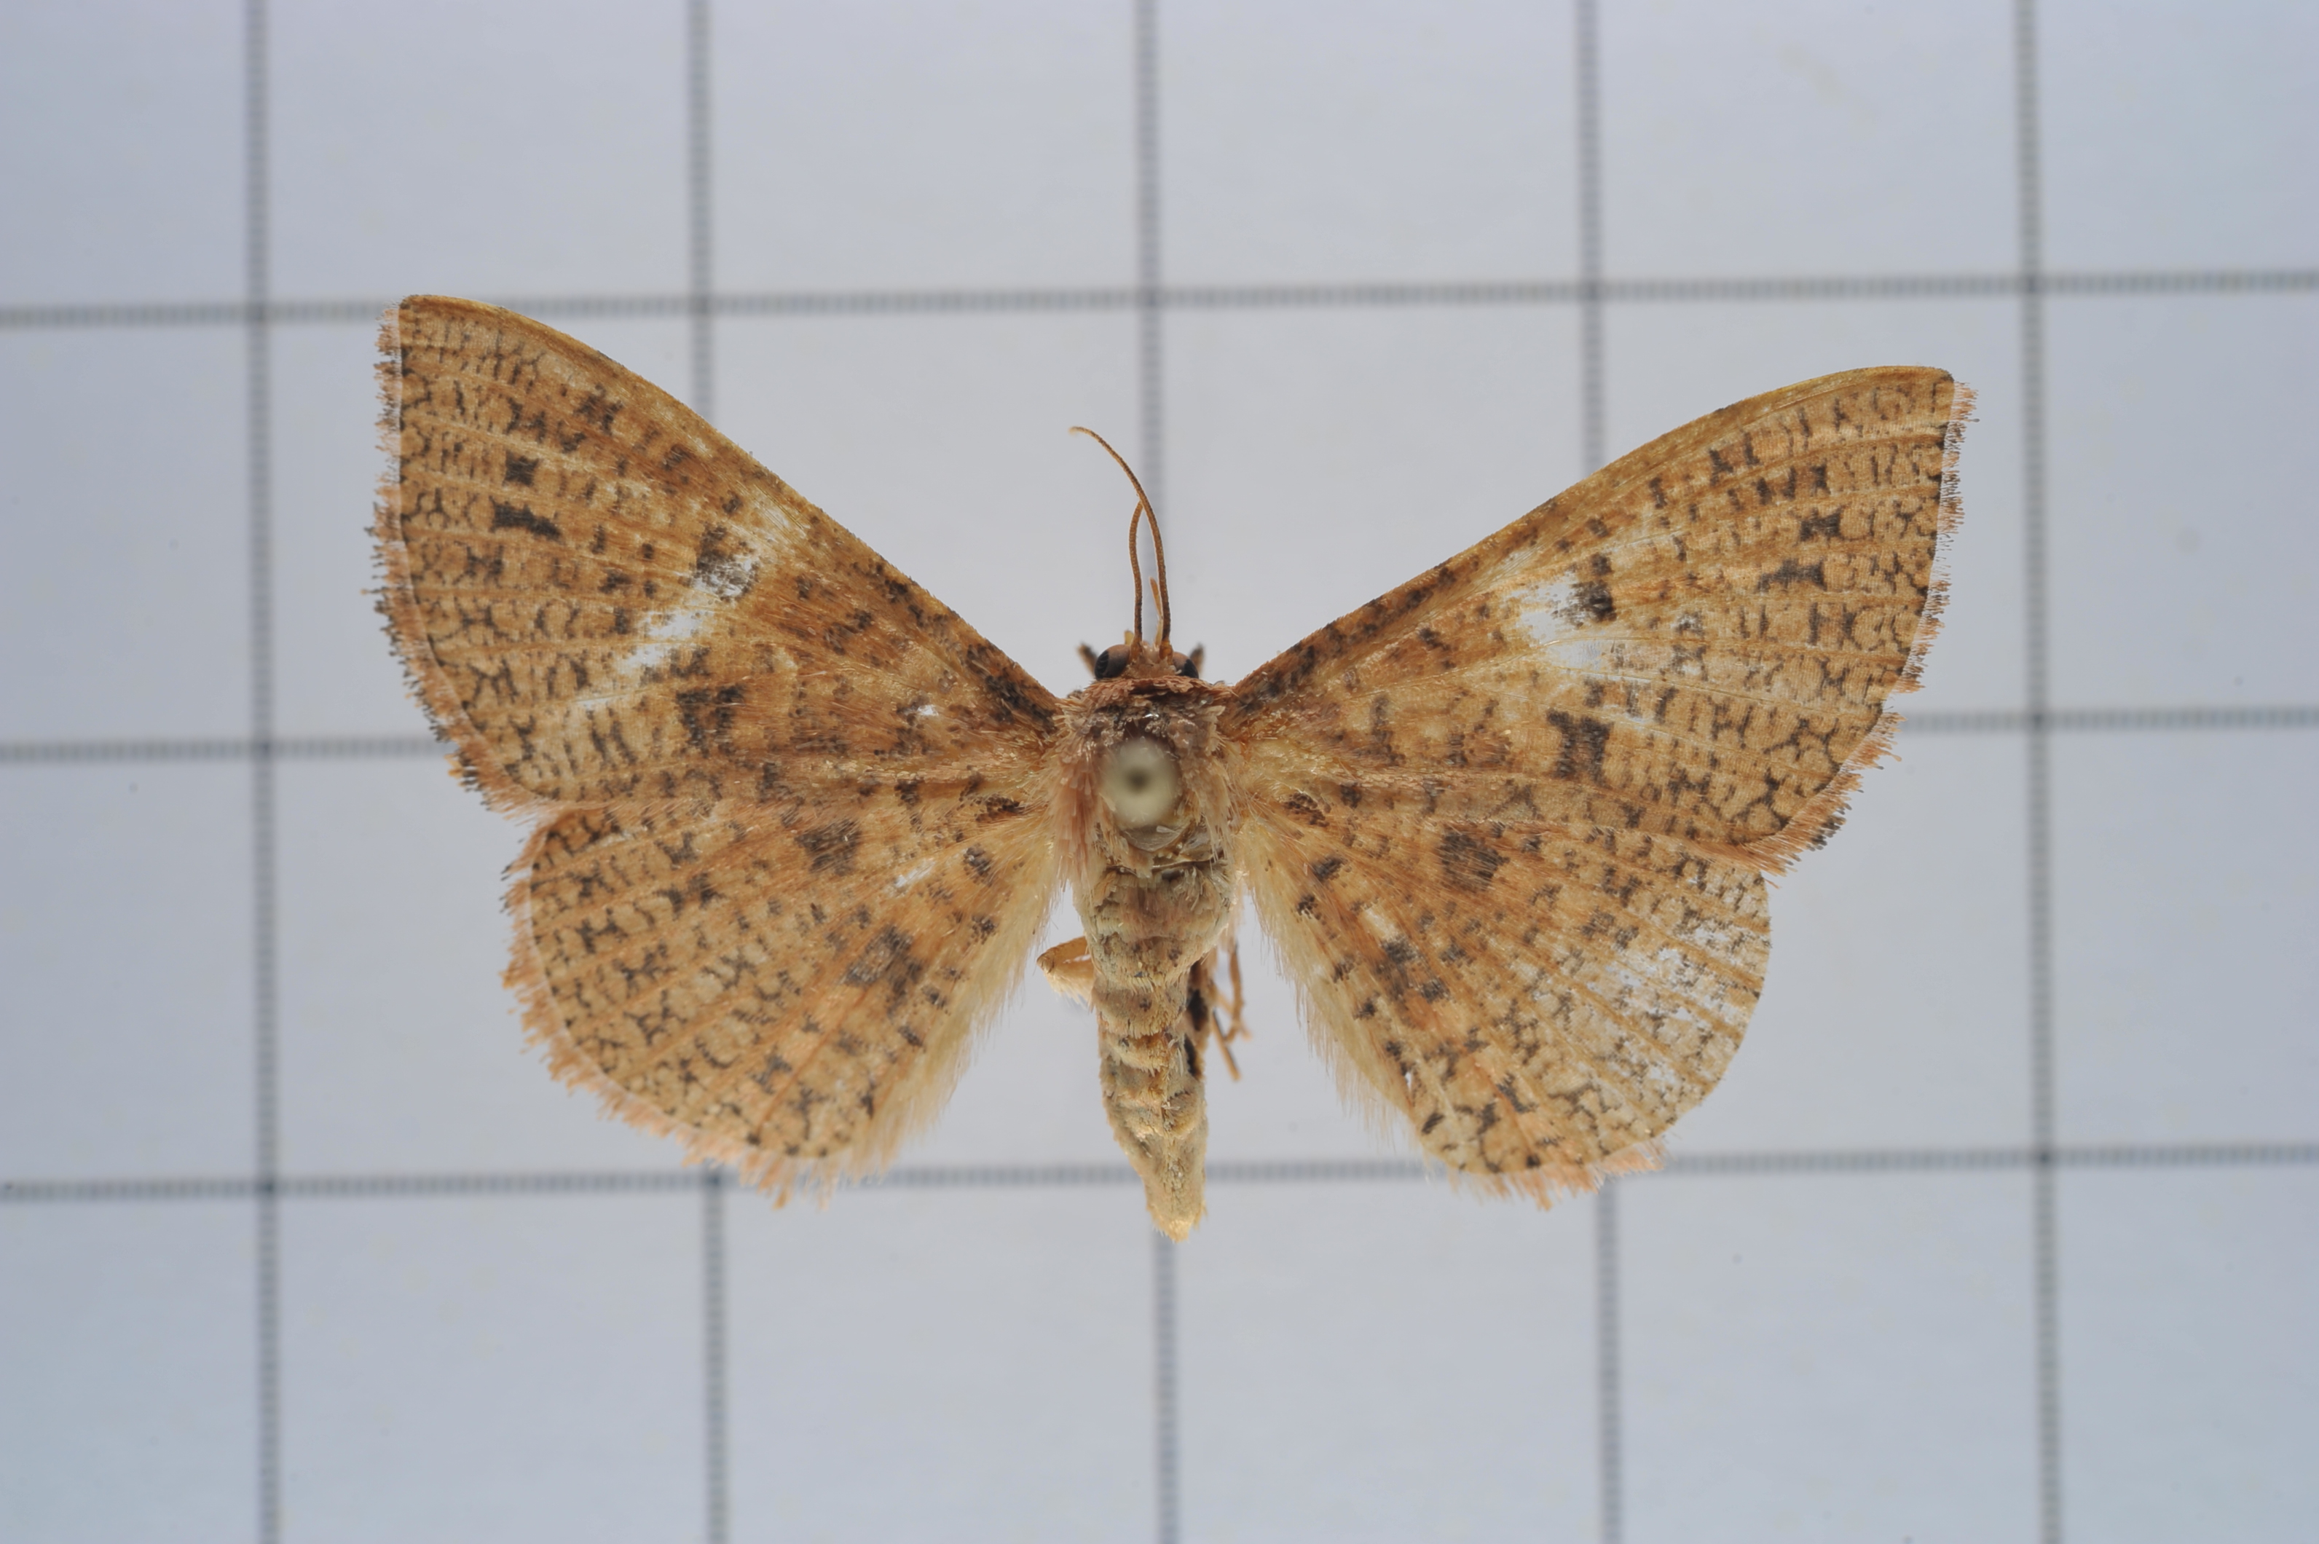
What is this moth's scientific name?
Herimba formosa
